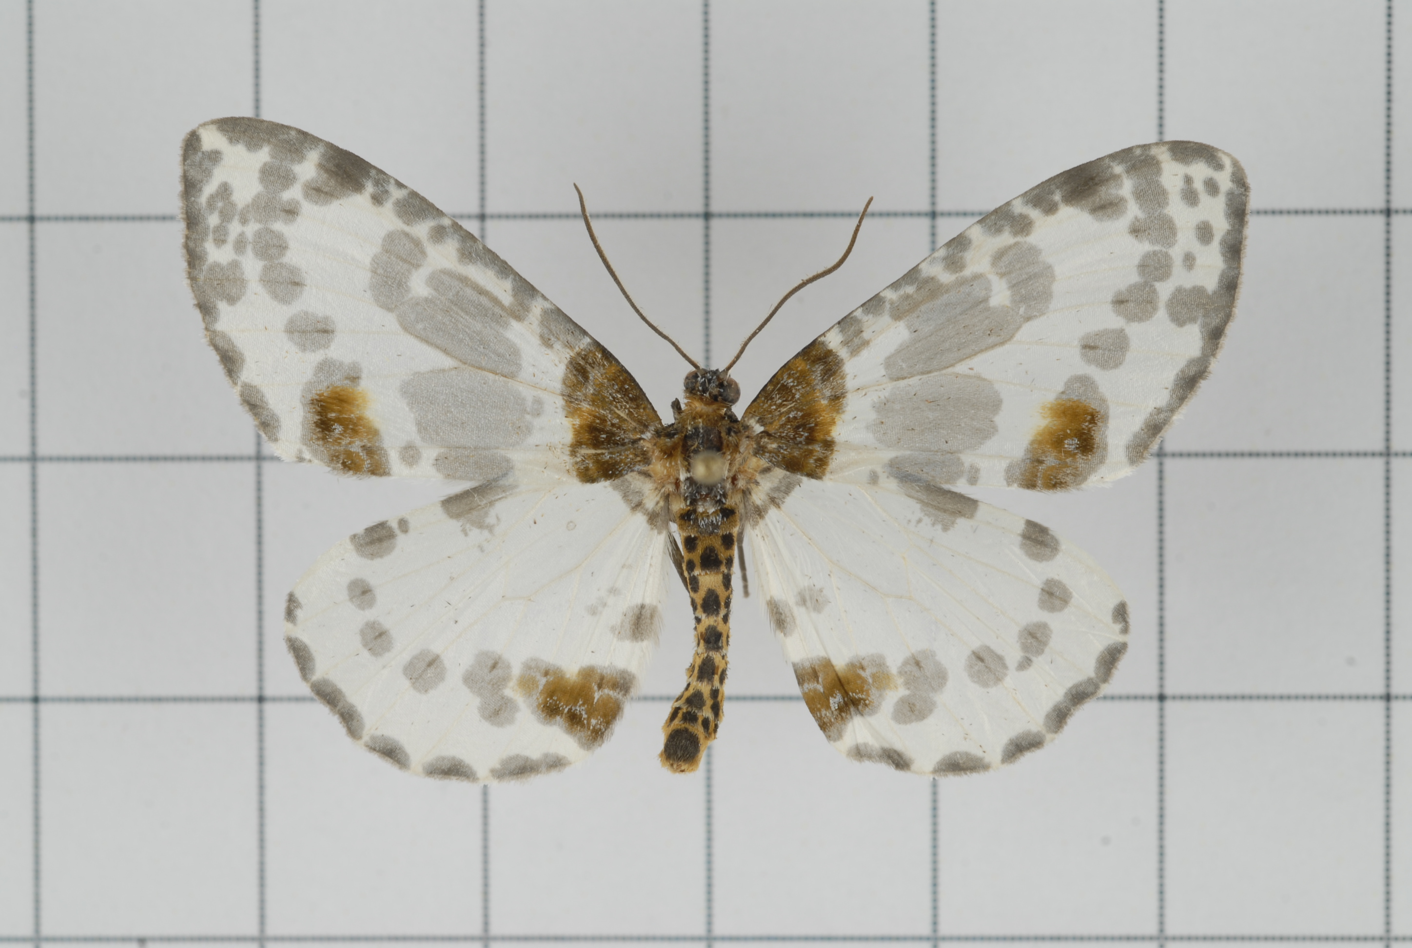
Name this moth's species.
Abraxas adilluminata
